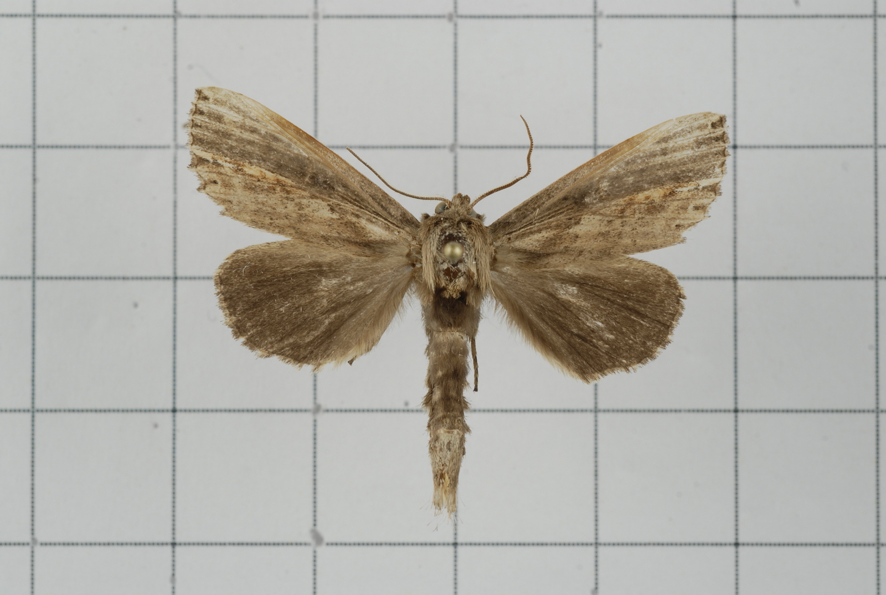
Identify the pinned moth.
Ramesa albistriga
